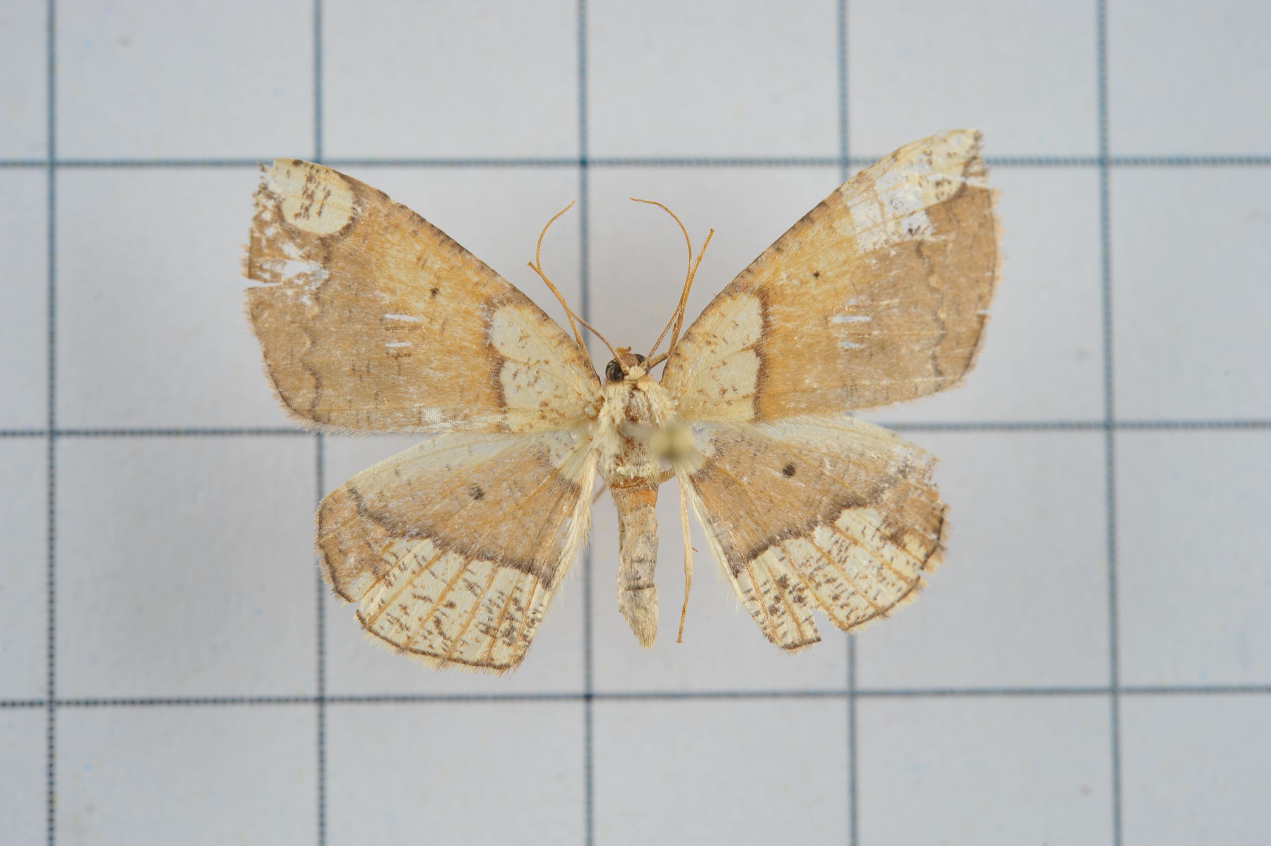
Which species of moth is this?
Platycerota particolor
